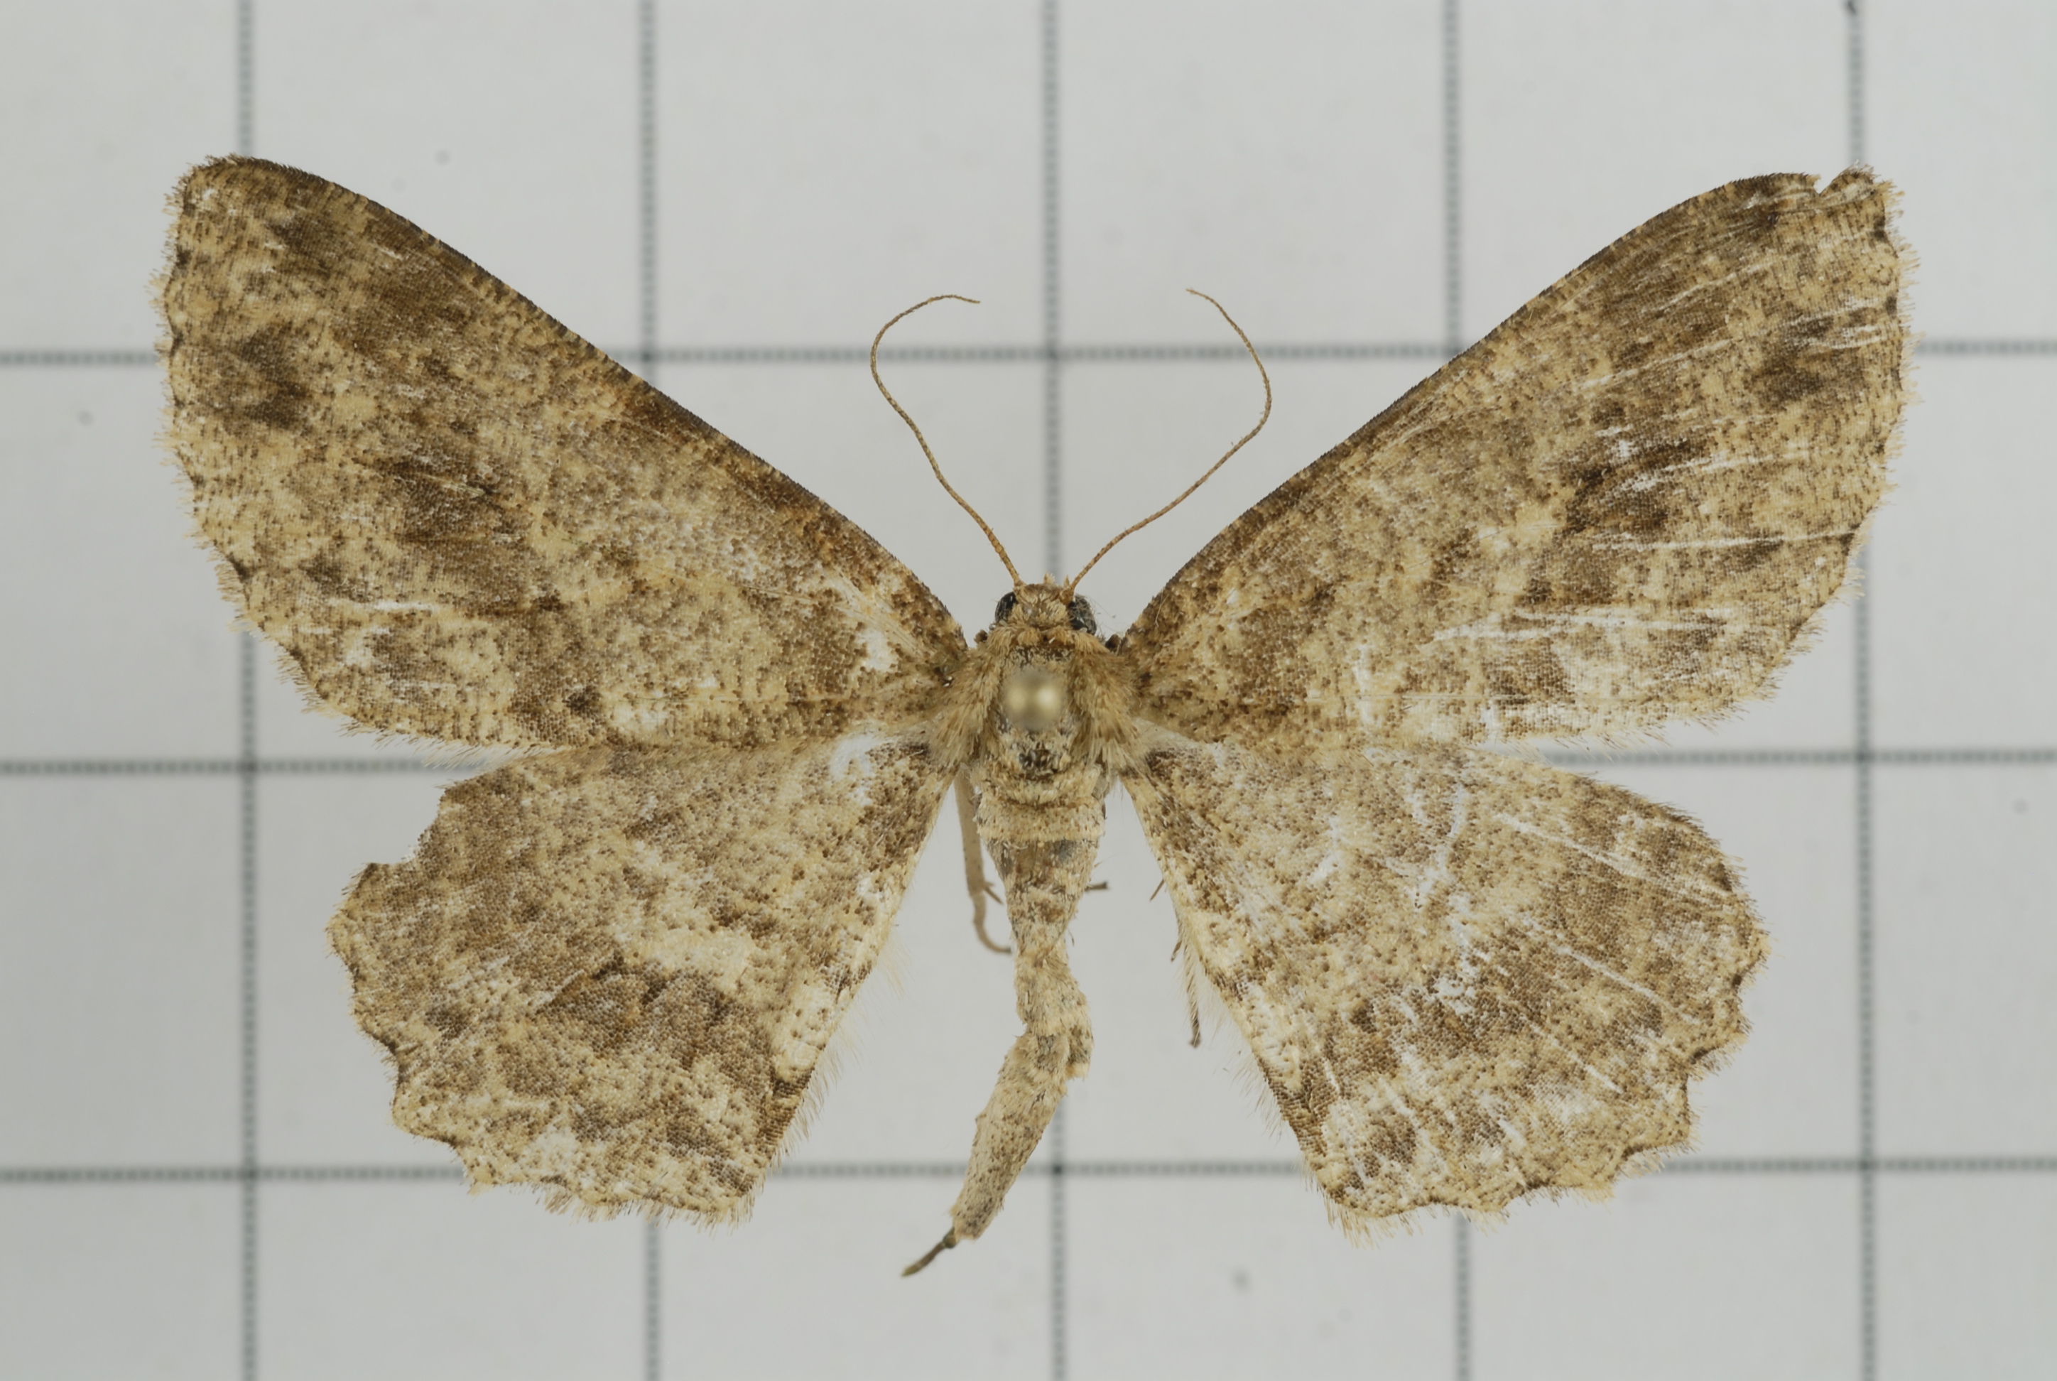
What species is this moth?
Ectropis excellens
